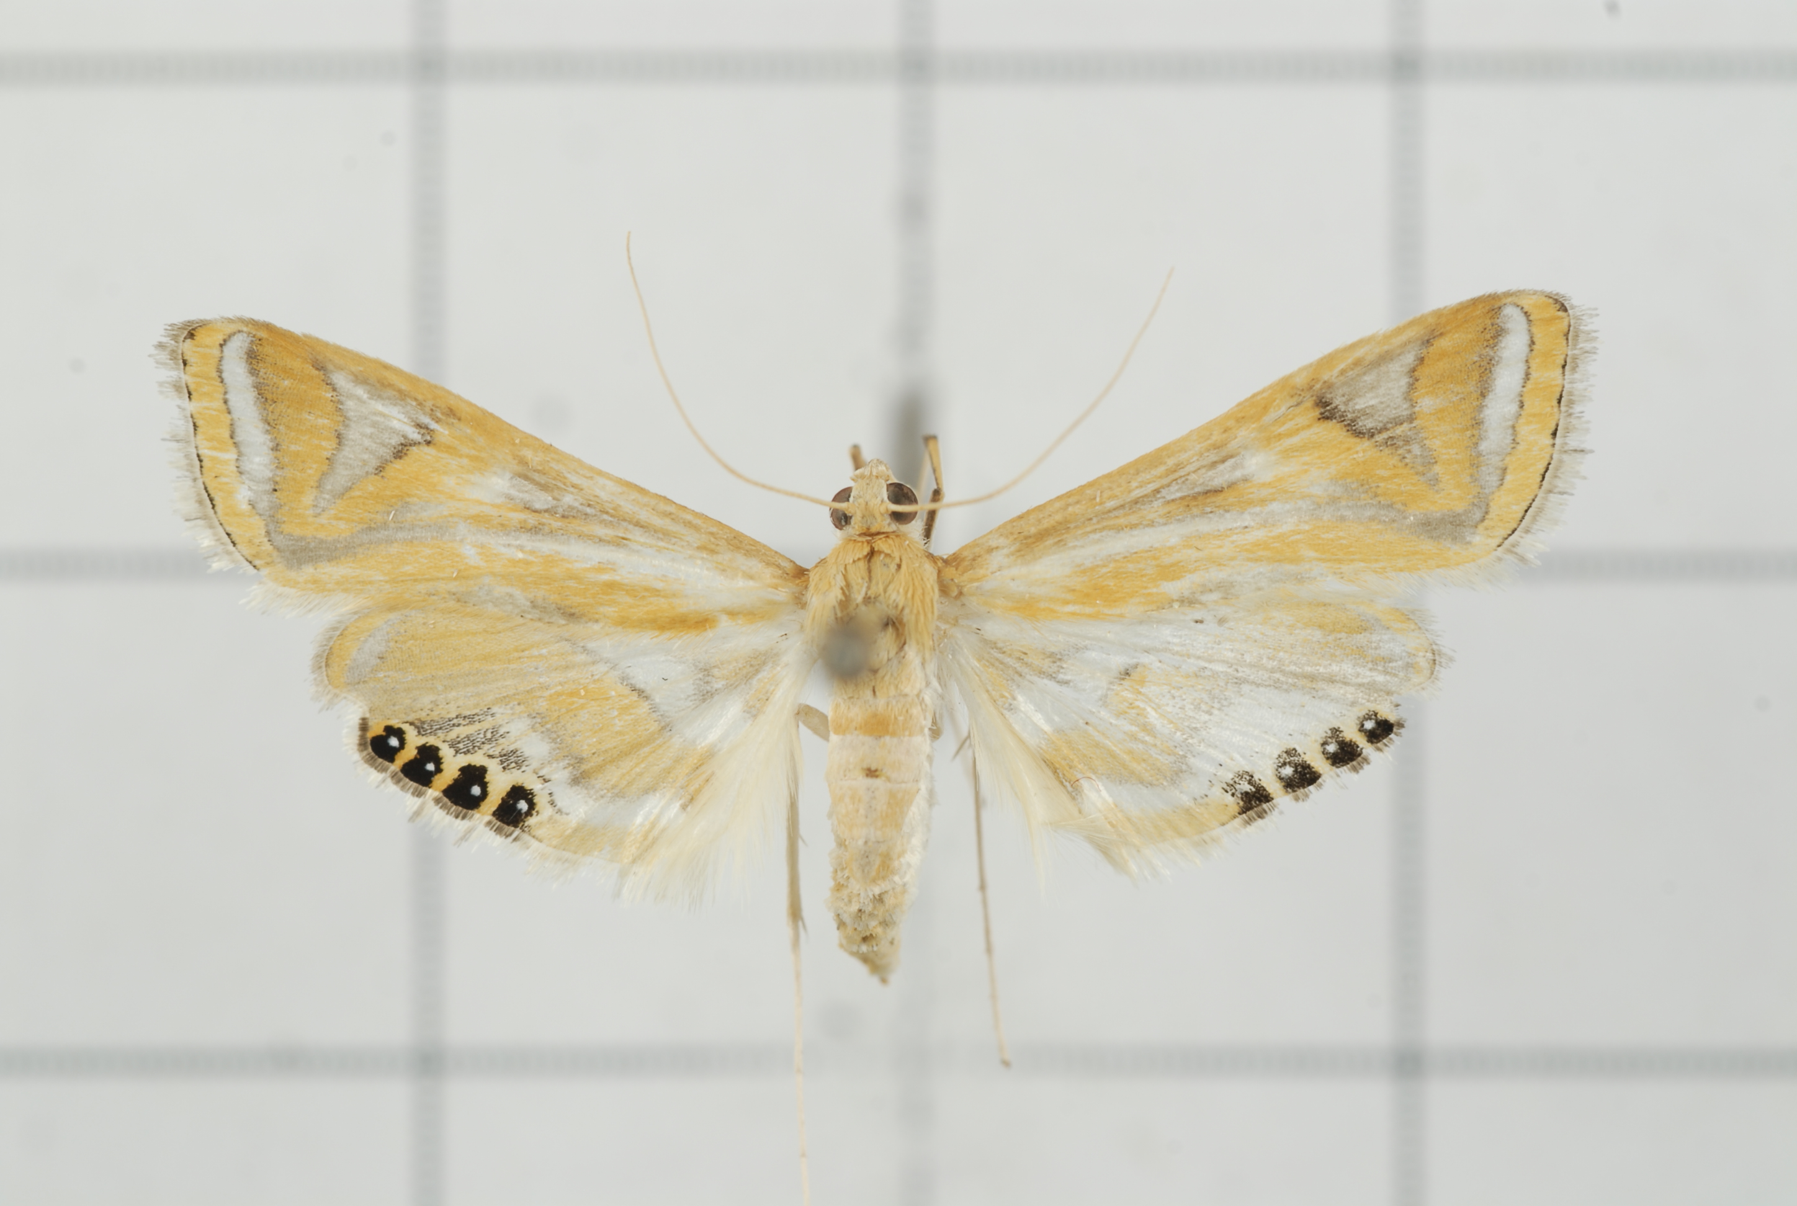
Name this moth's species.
Eoophyla conjunctalis
